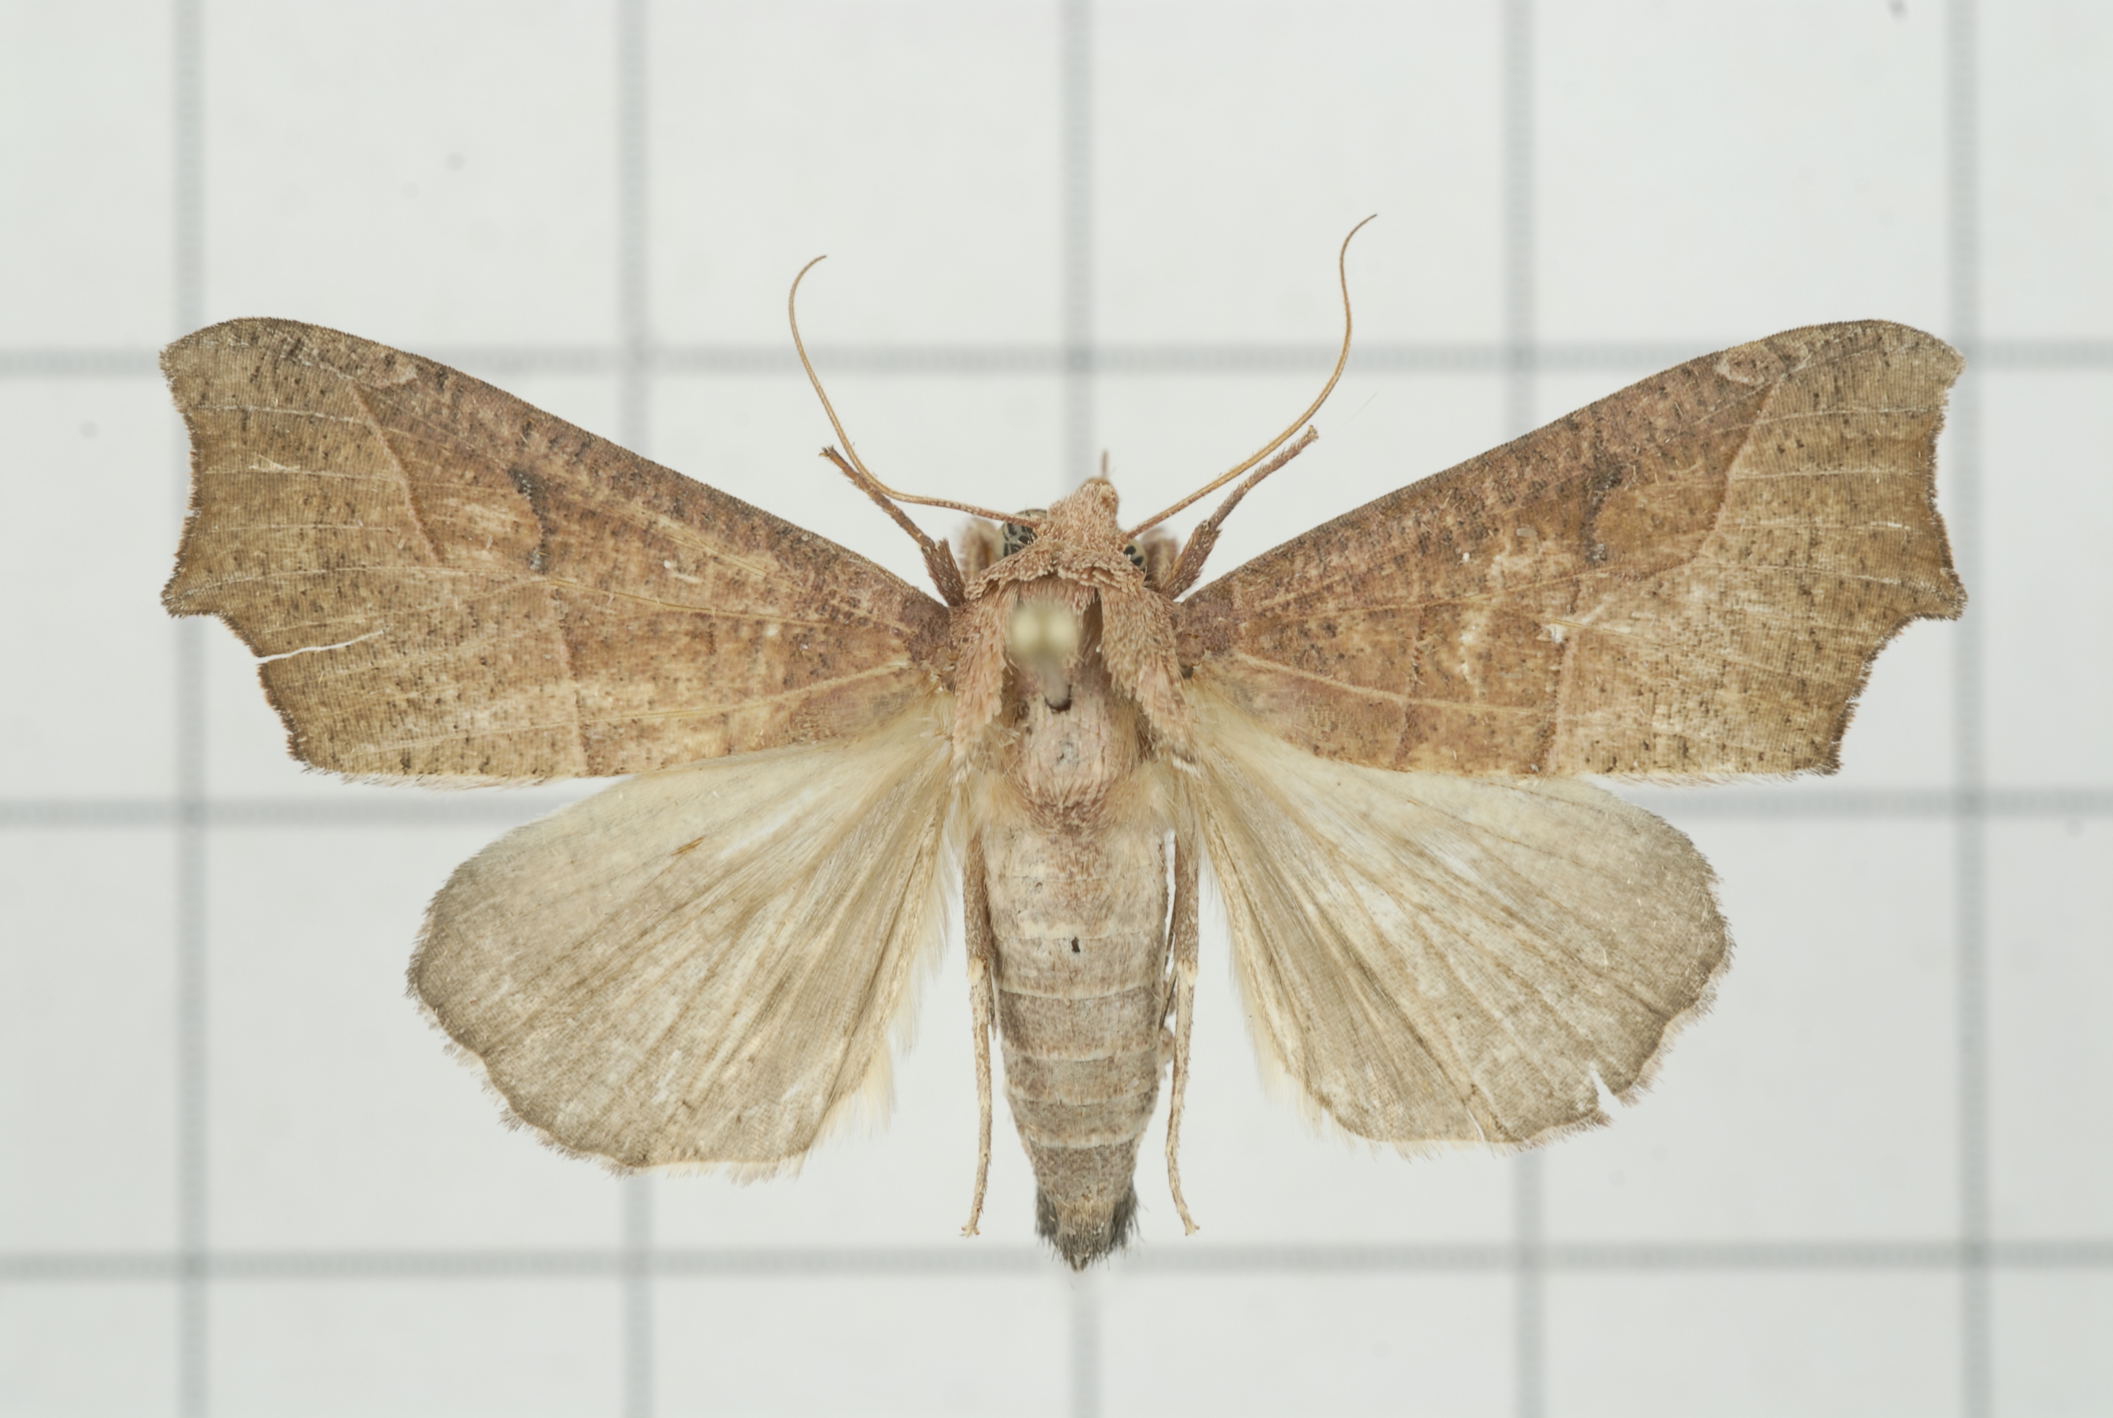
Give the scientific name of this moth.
Gonitis mesogona
